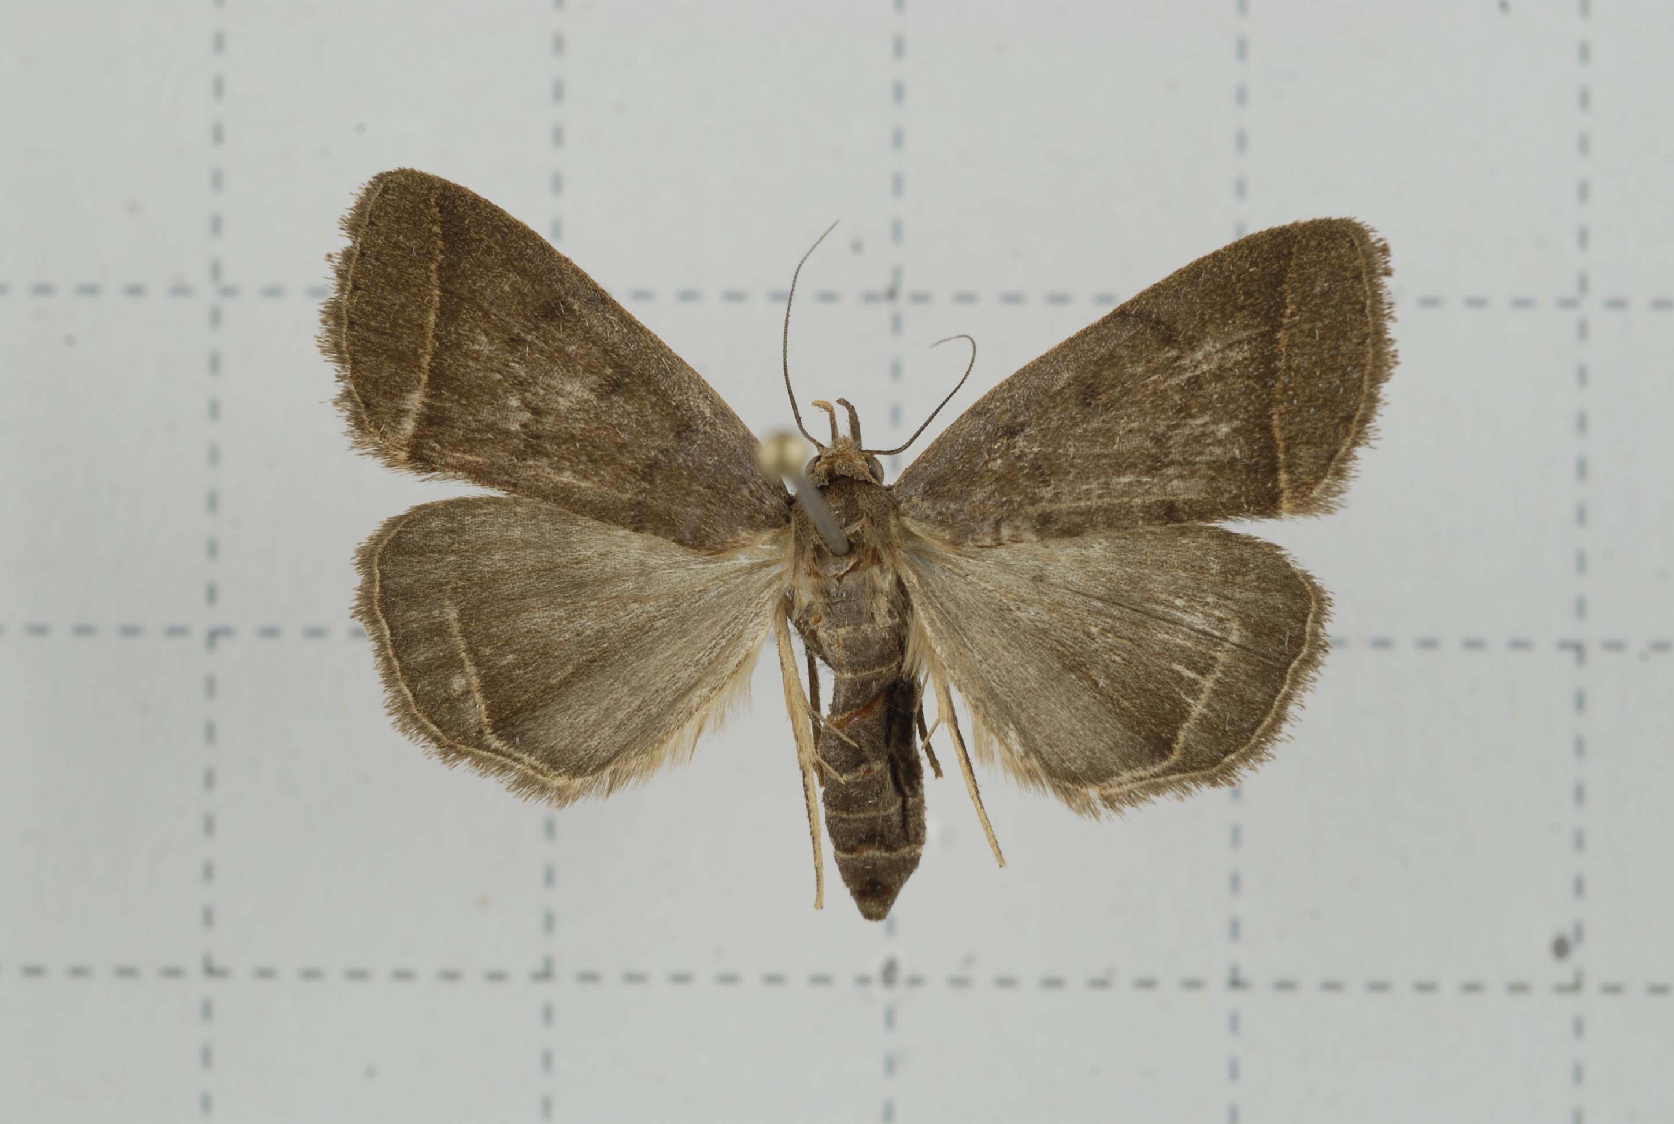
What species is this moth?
Simplicia cornicalis
